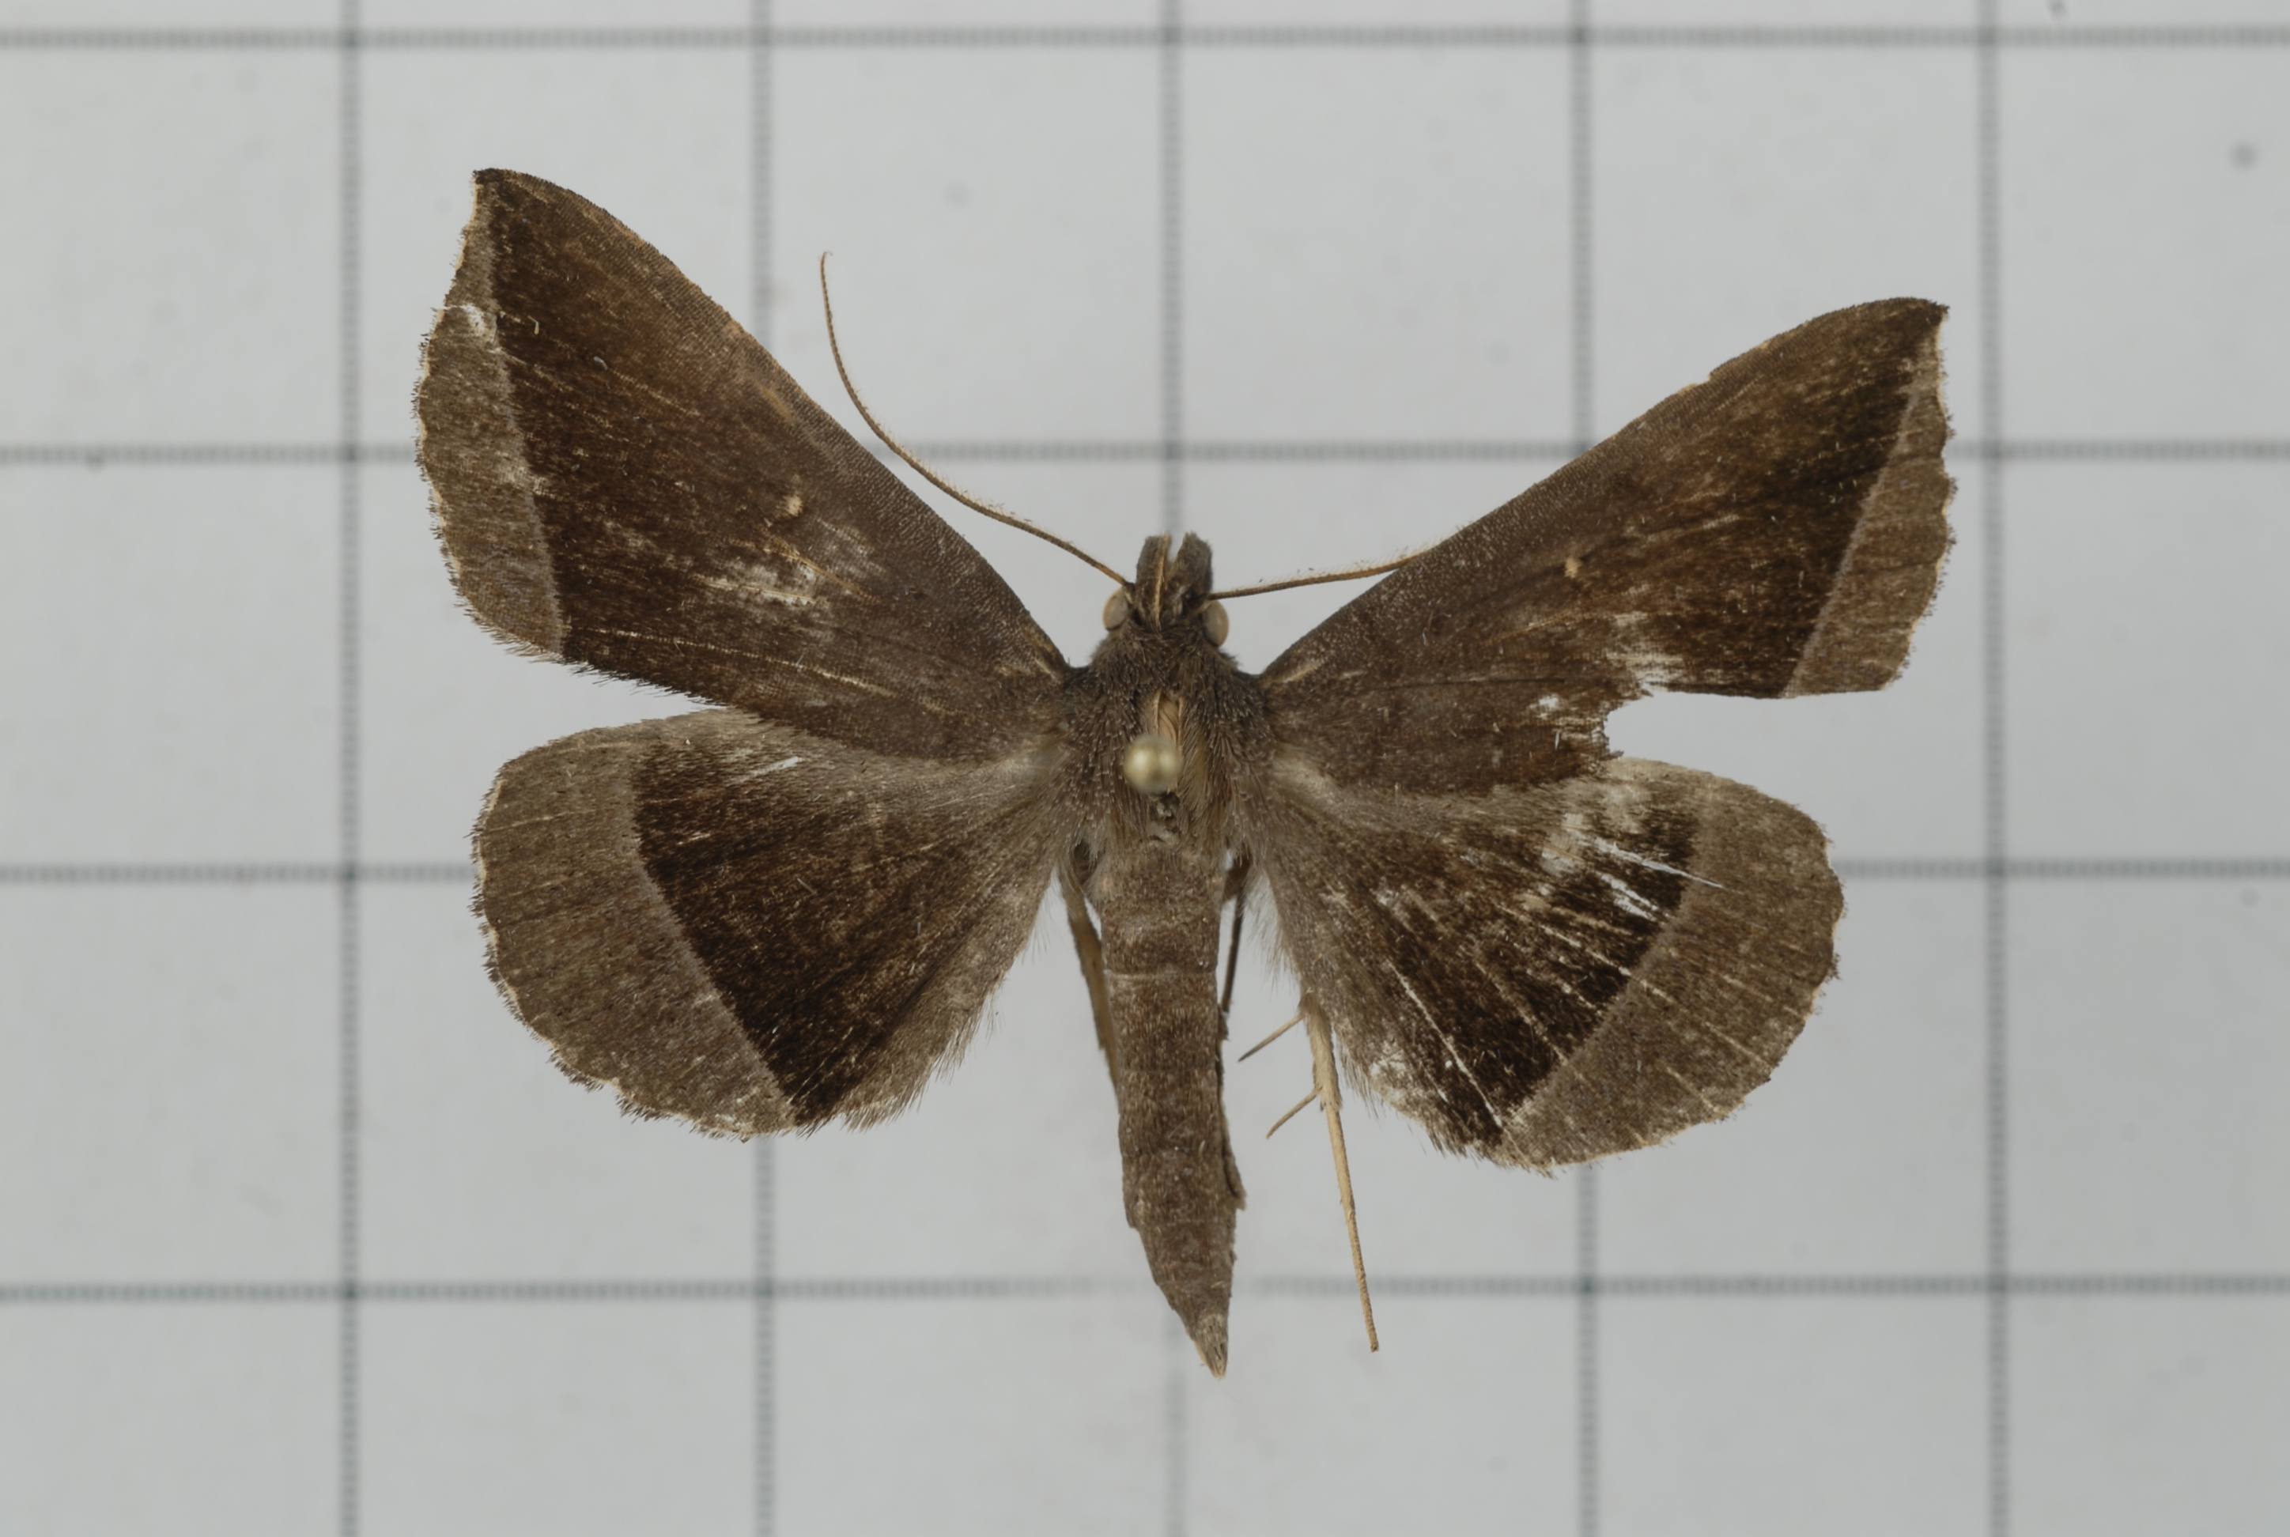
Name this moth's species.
Hadennia hisbonalis
